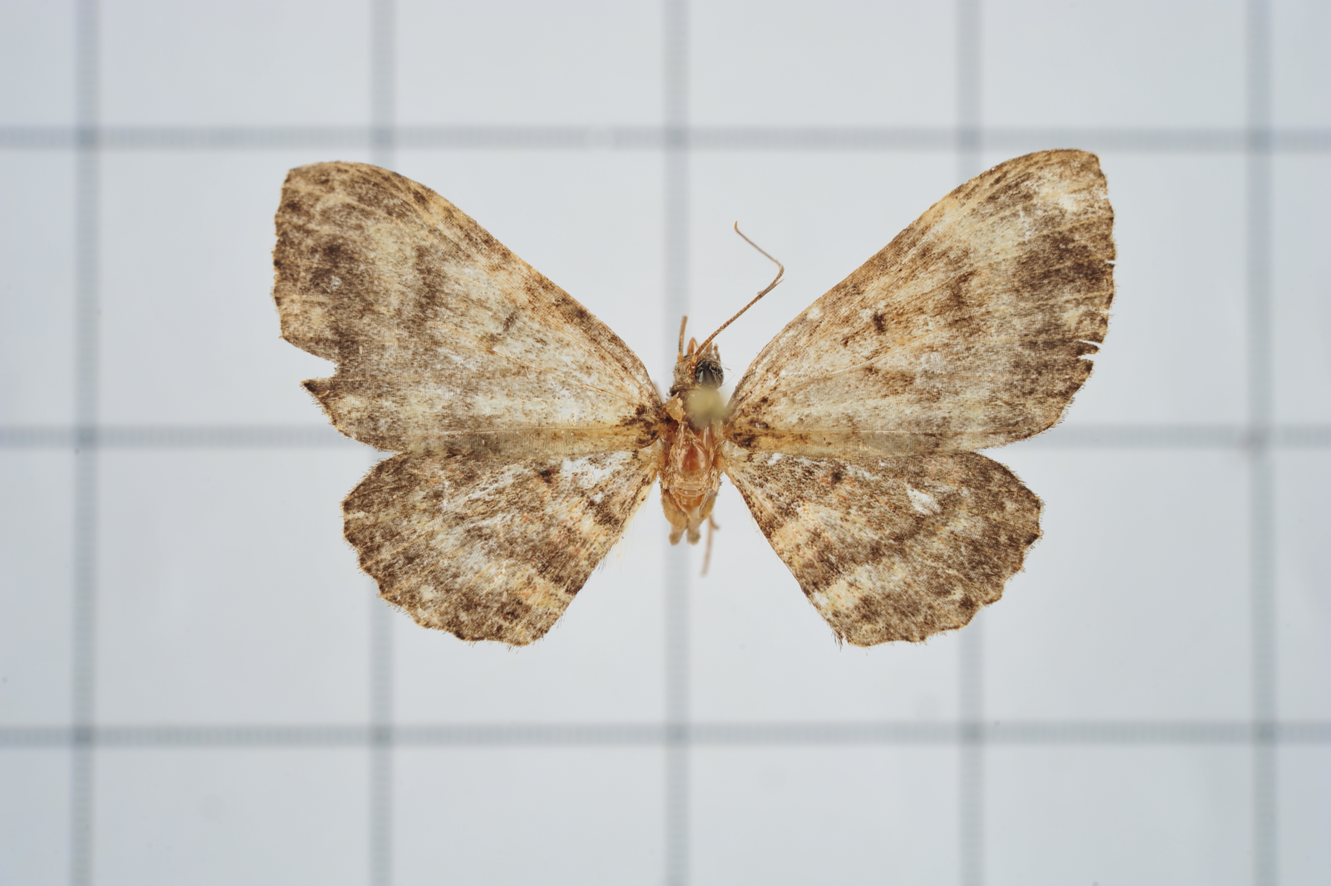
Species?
Pseudocollix hyperythra catalalia
